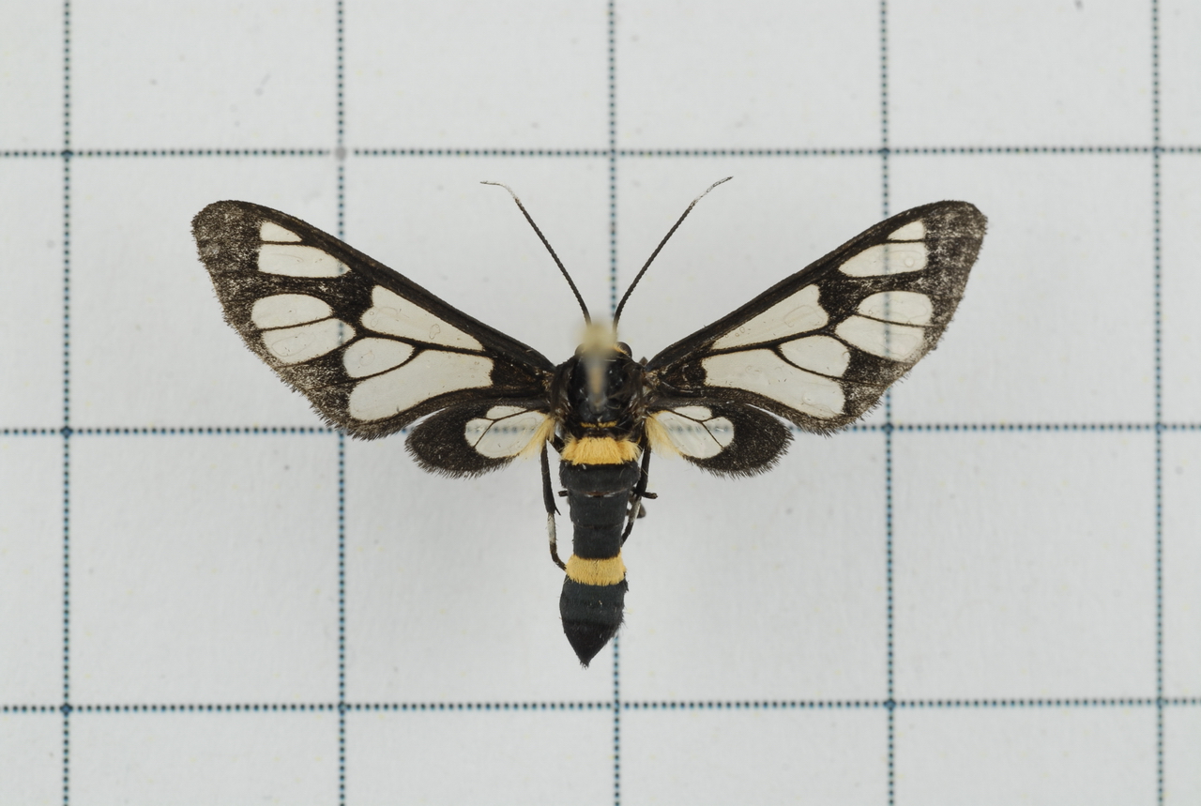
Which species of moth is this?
Syntomoides imaon
